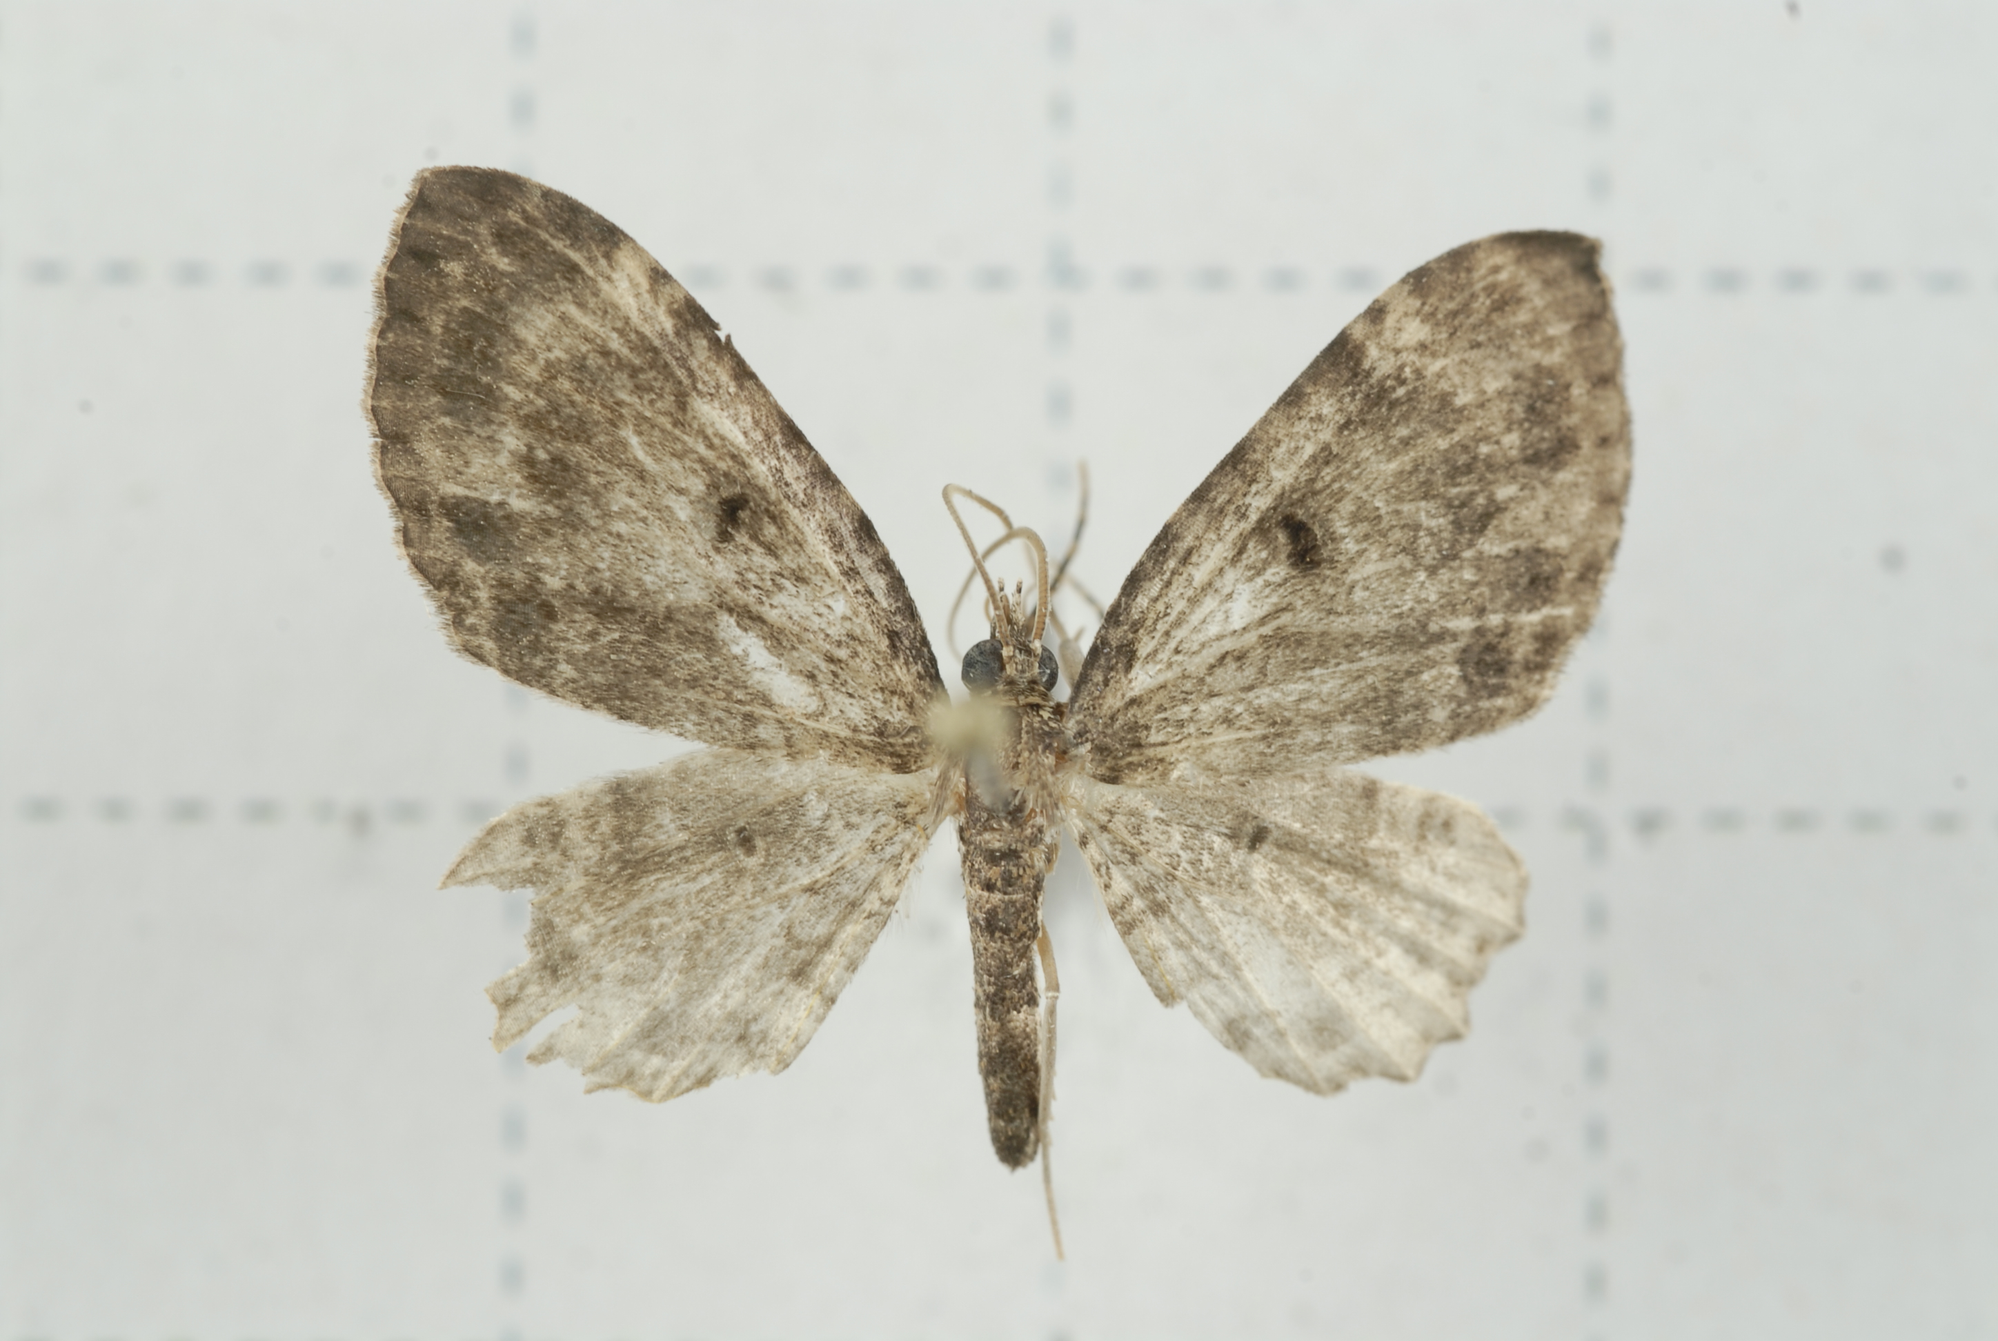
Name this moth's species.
Collix ghosha ghosha
